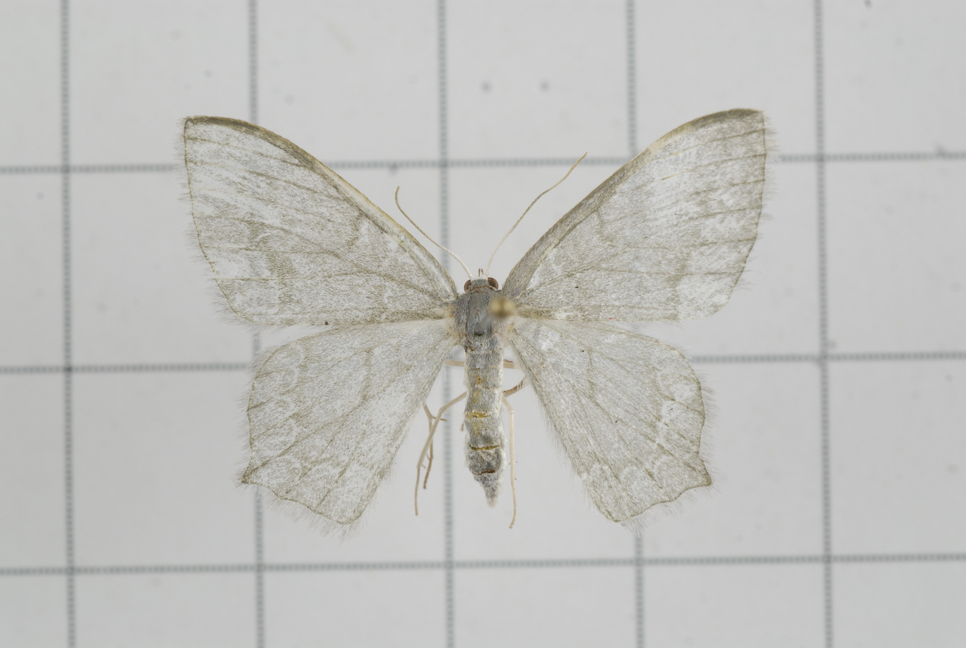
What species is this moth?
Jodis rantaizanensis
